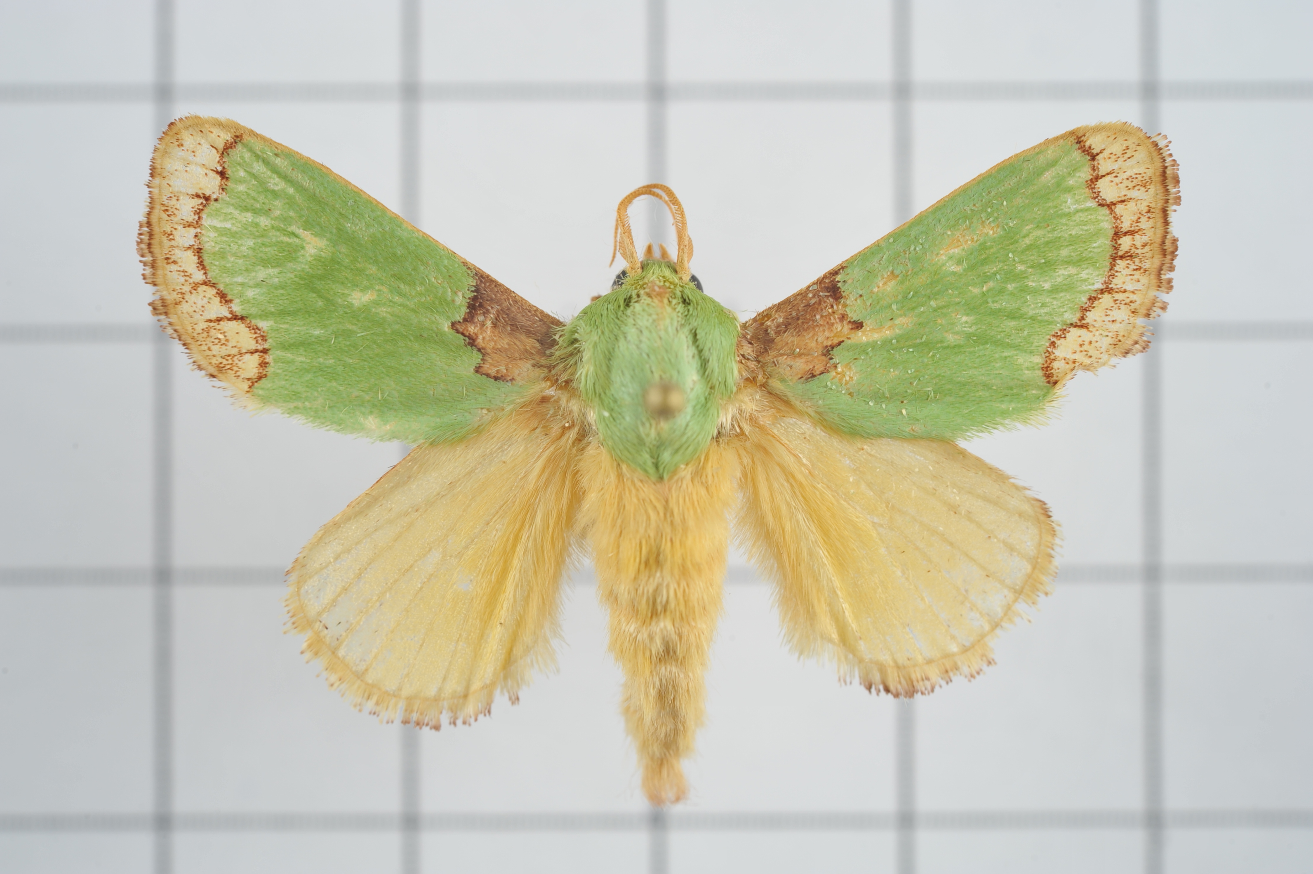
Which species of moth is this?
Parasa consocia
